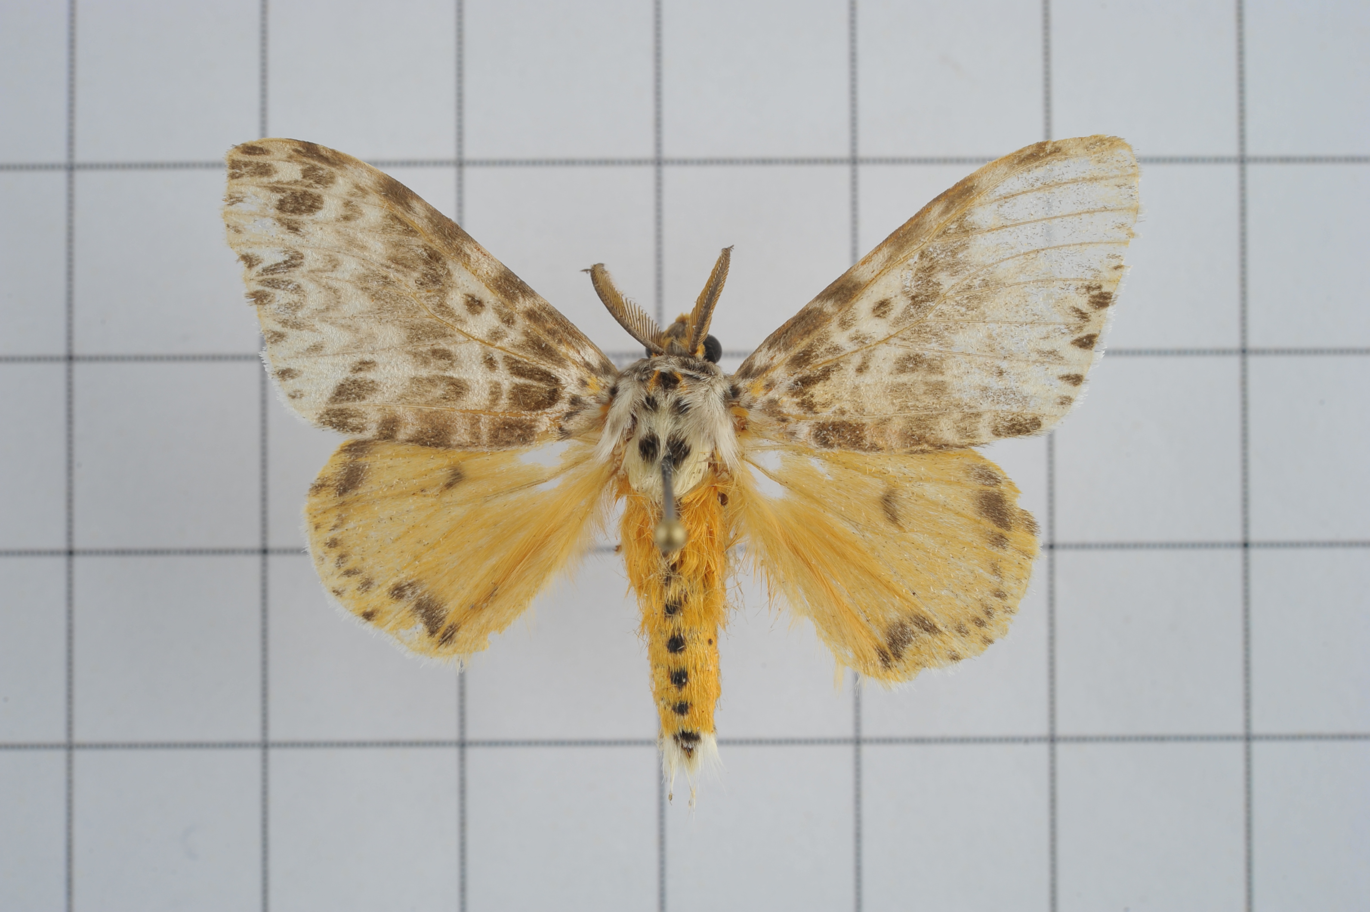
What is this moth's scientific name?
Lymantria mathura subpallida
